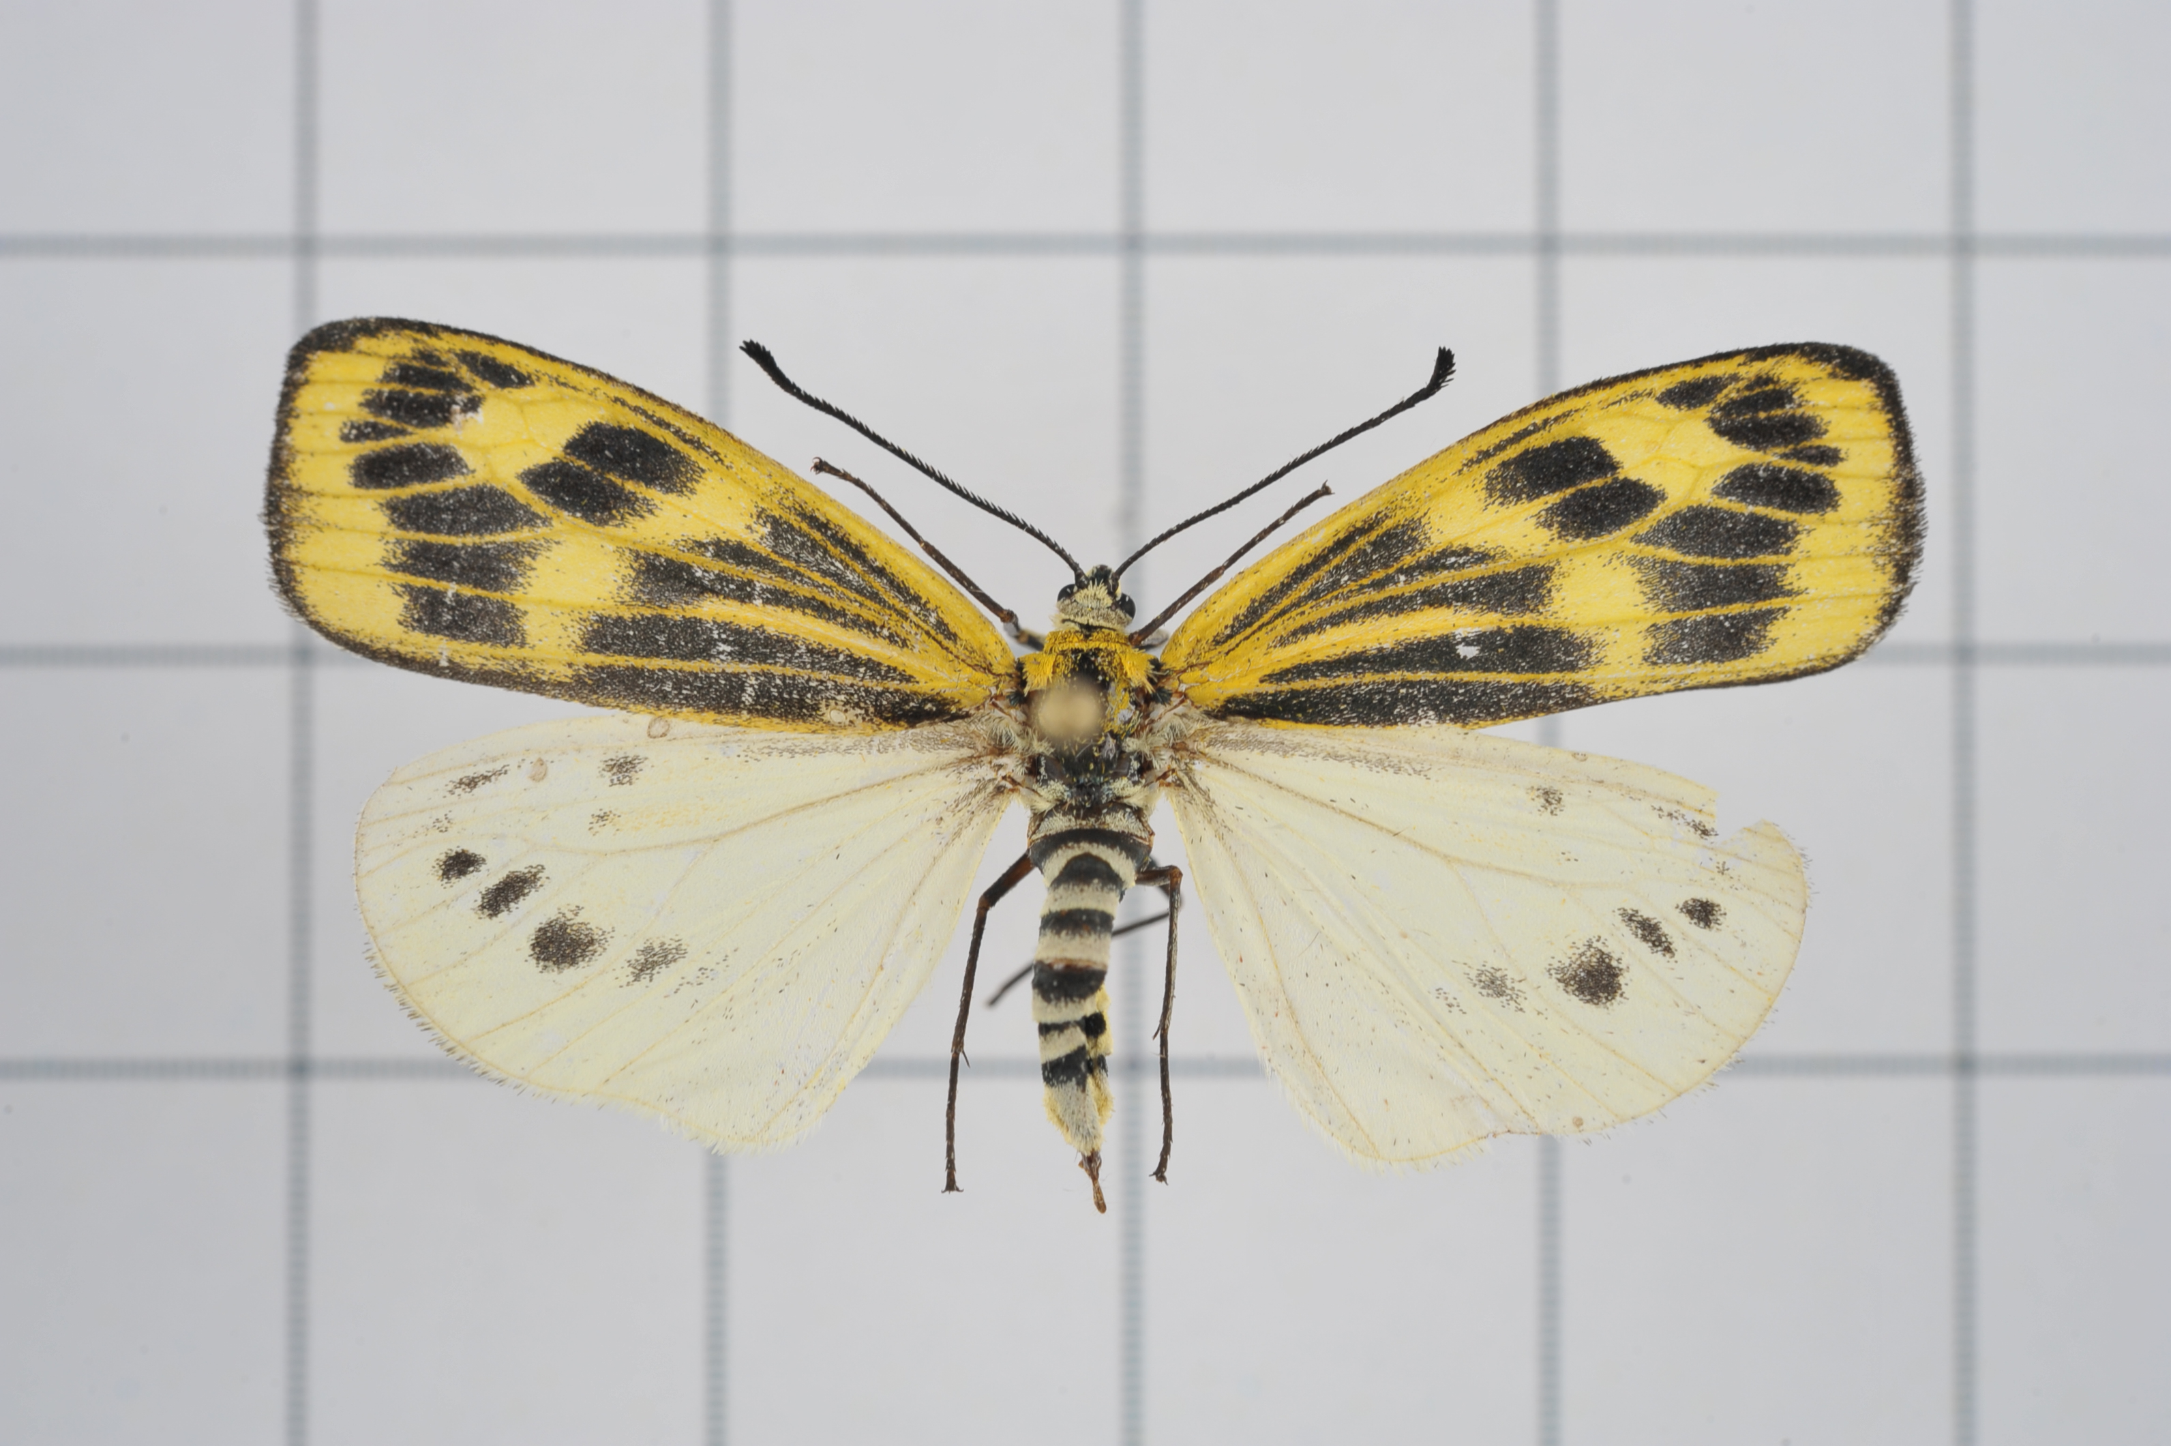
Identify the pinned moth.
Soritia choui
